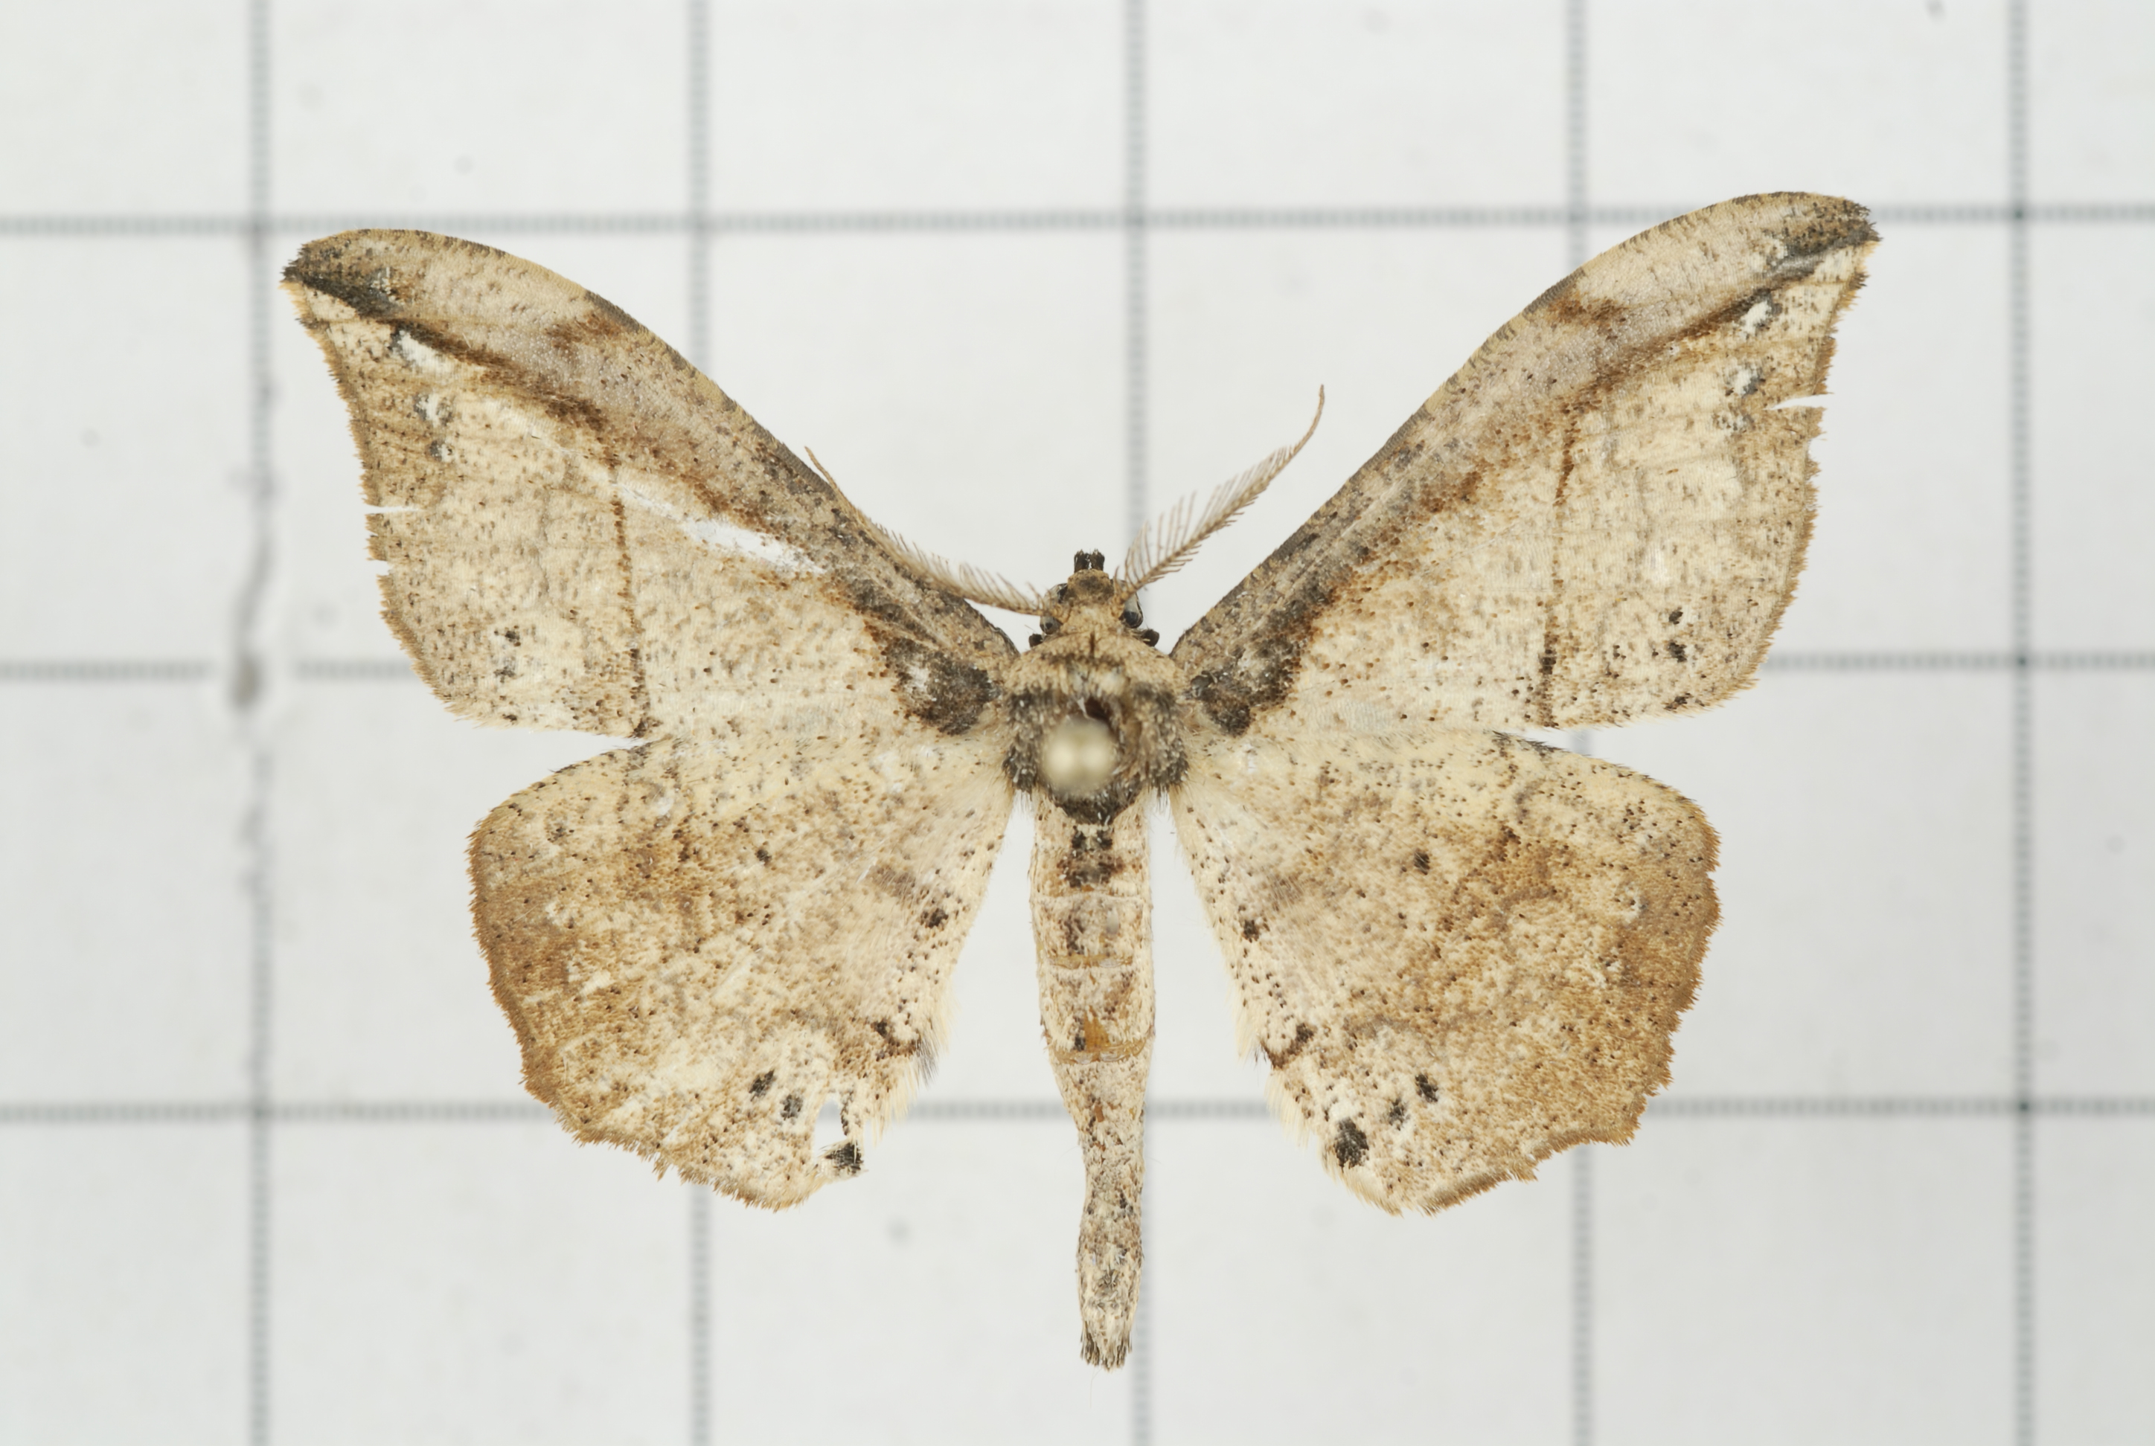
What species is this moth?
Hyposidra infixaria
